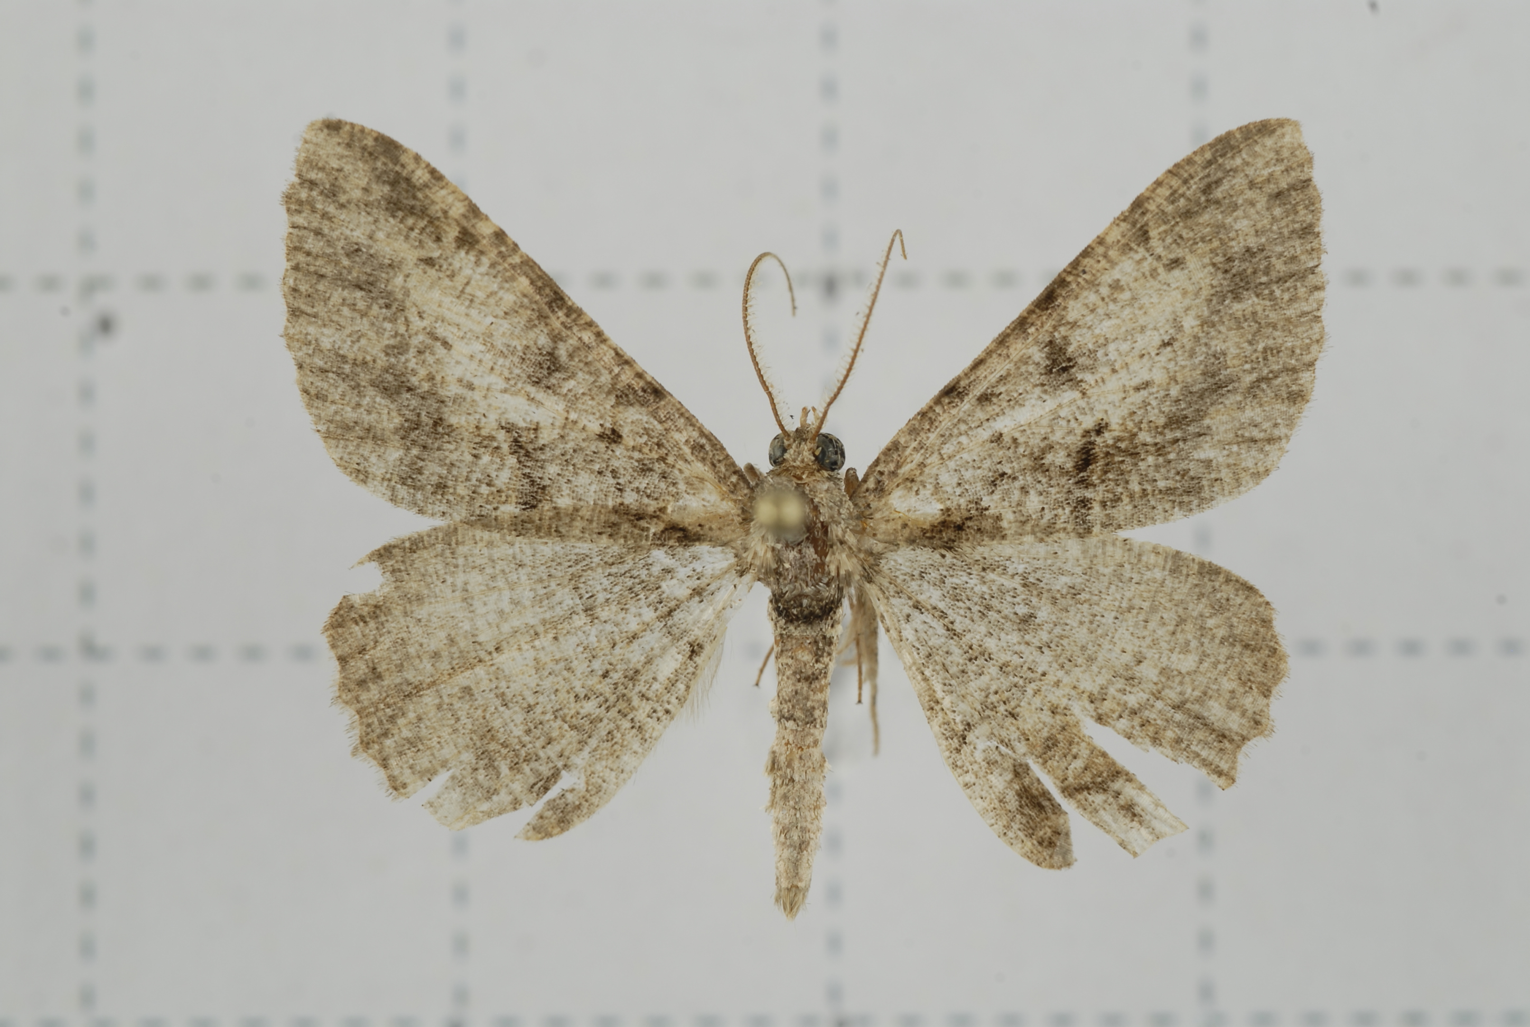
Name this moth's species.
Psilalcis pulveraria
